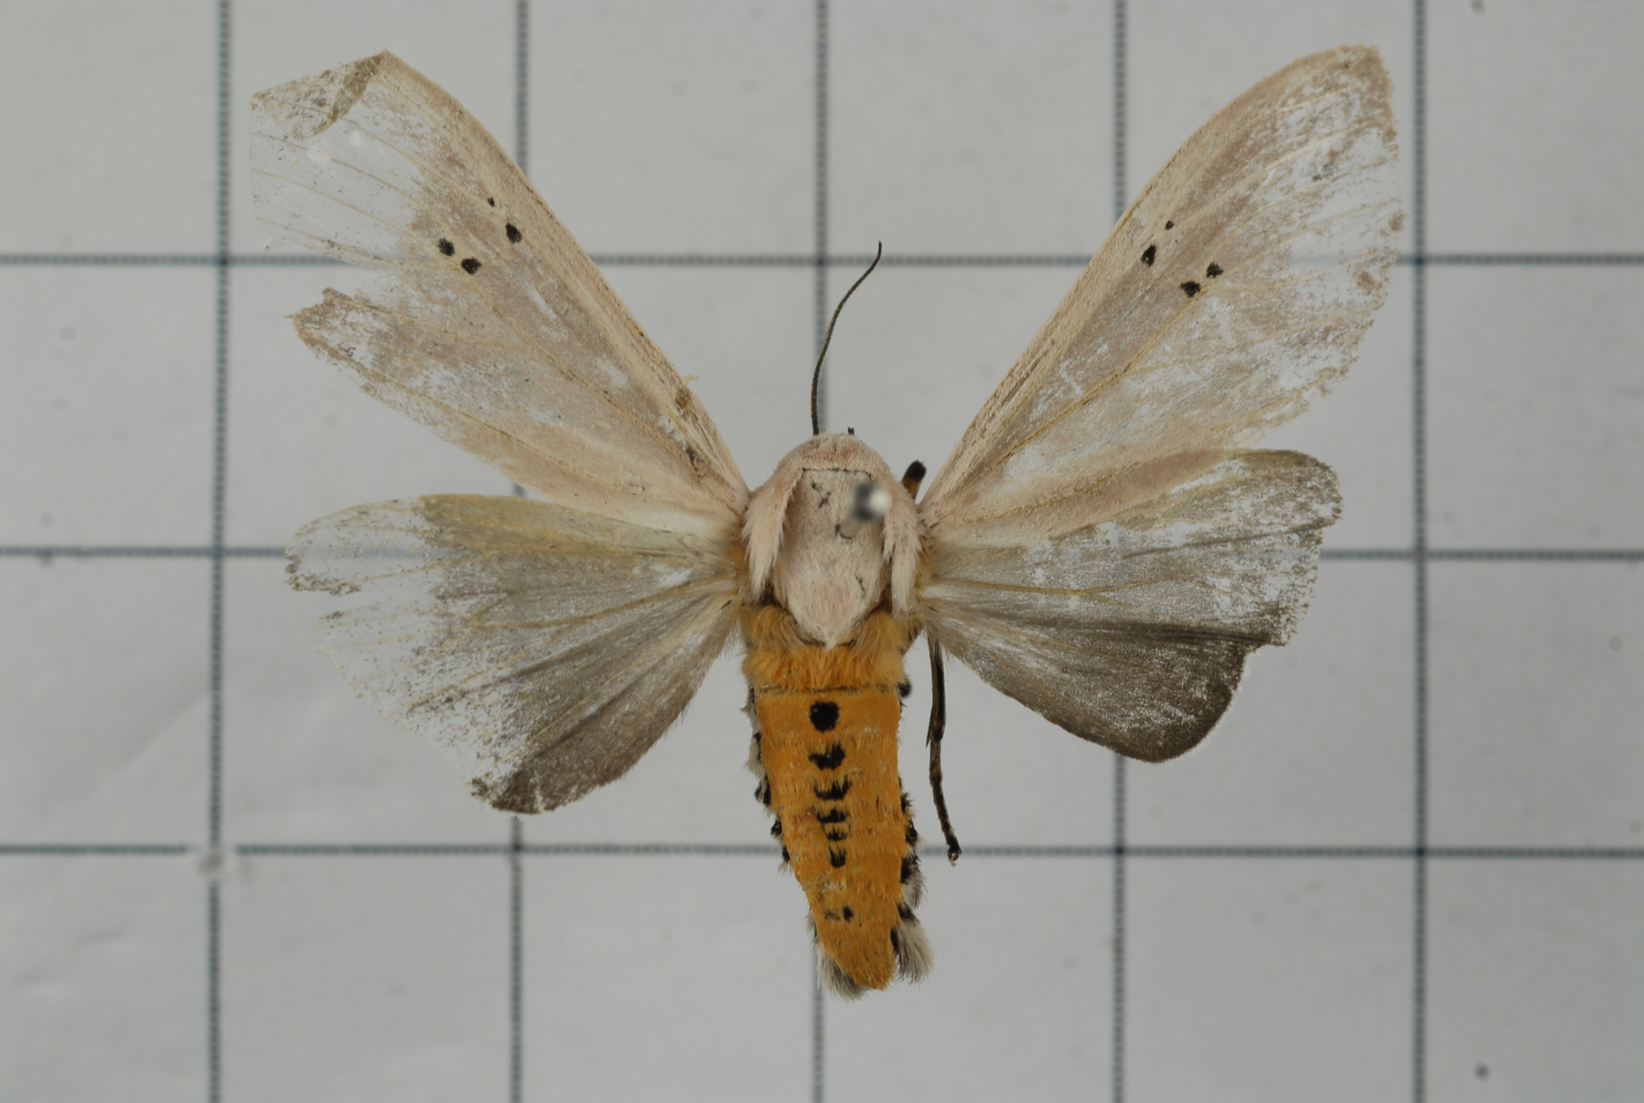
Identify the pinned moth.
Creatonotos transiens koni
